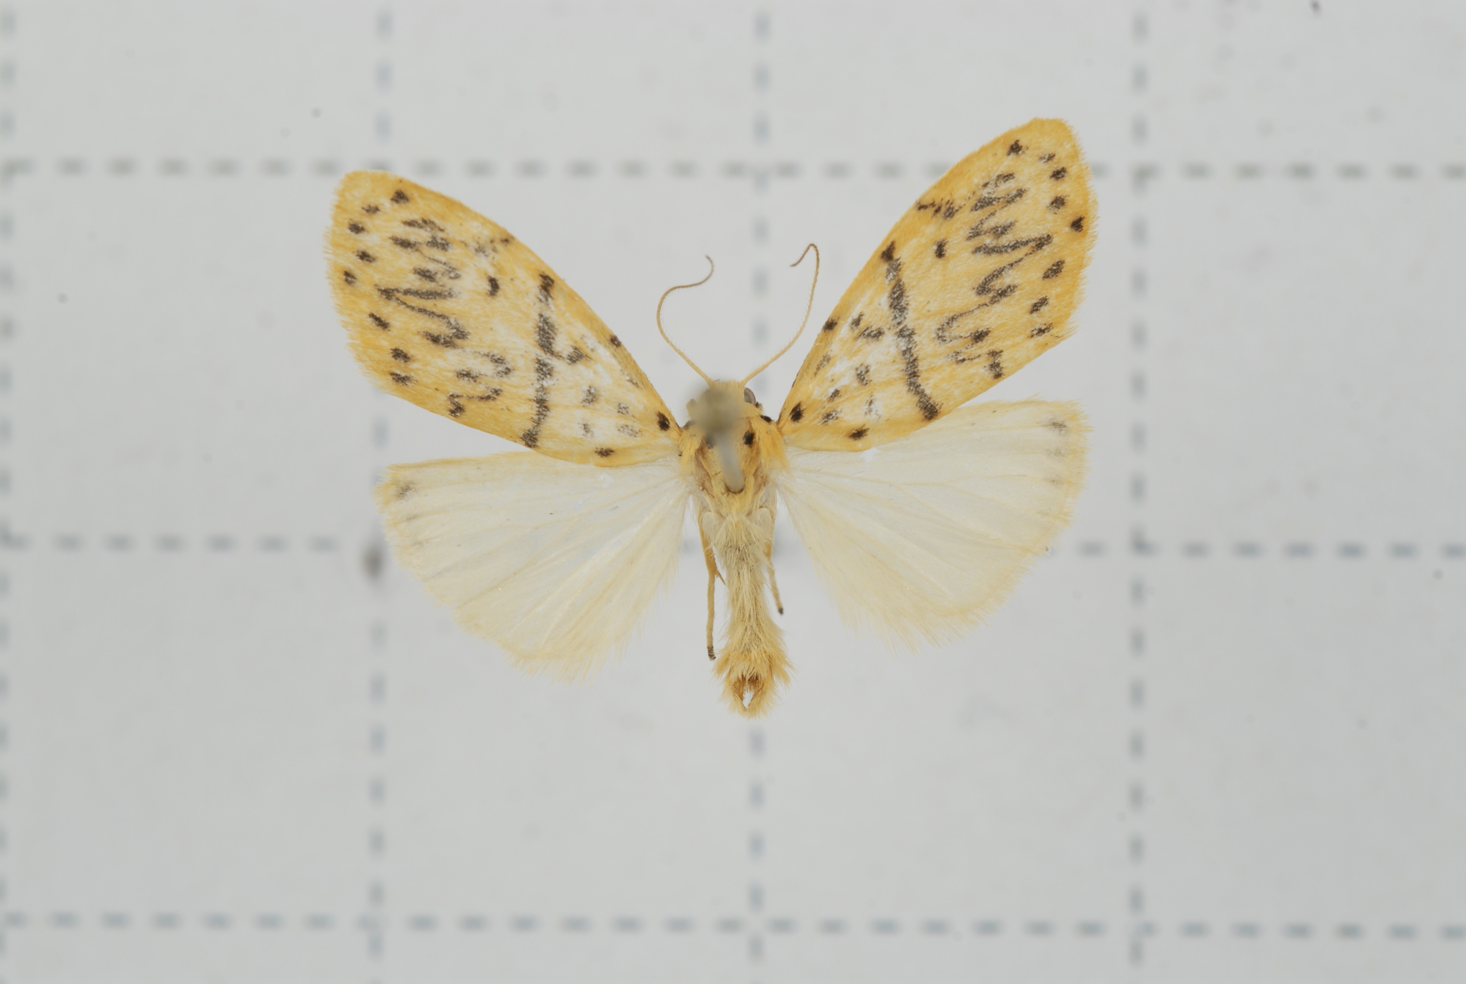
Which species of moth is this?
Huangilene alikangiae alikangiae
